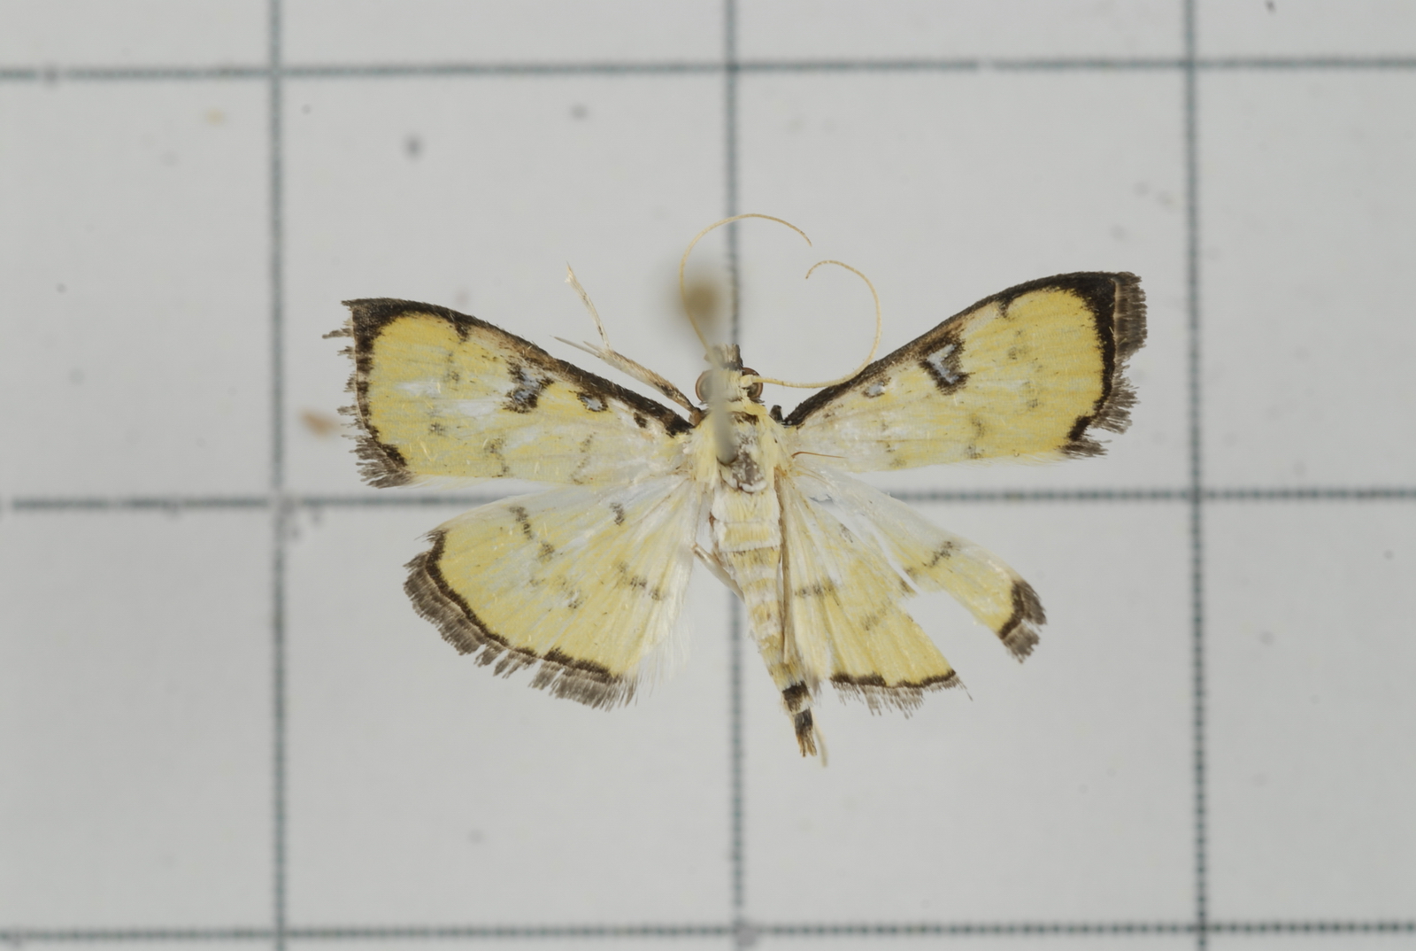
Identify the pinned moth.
Goniorhynchus butyrosa
